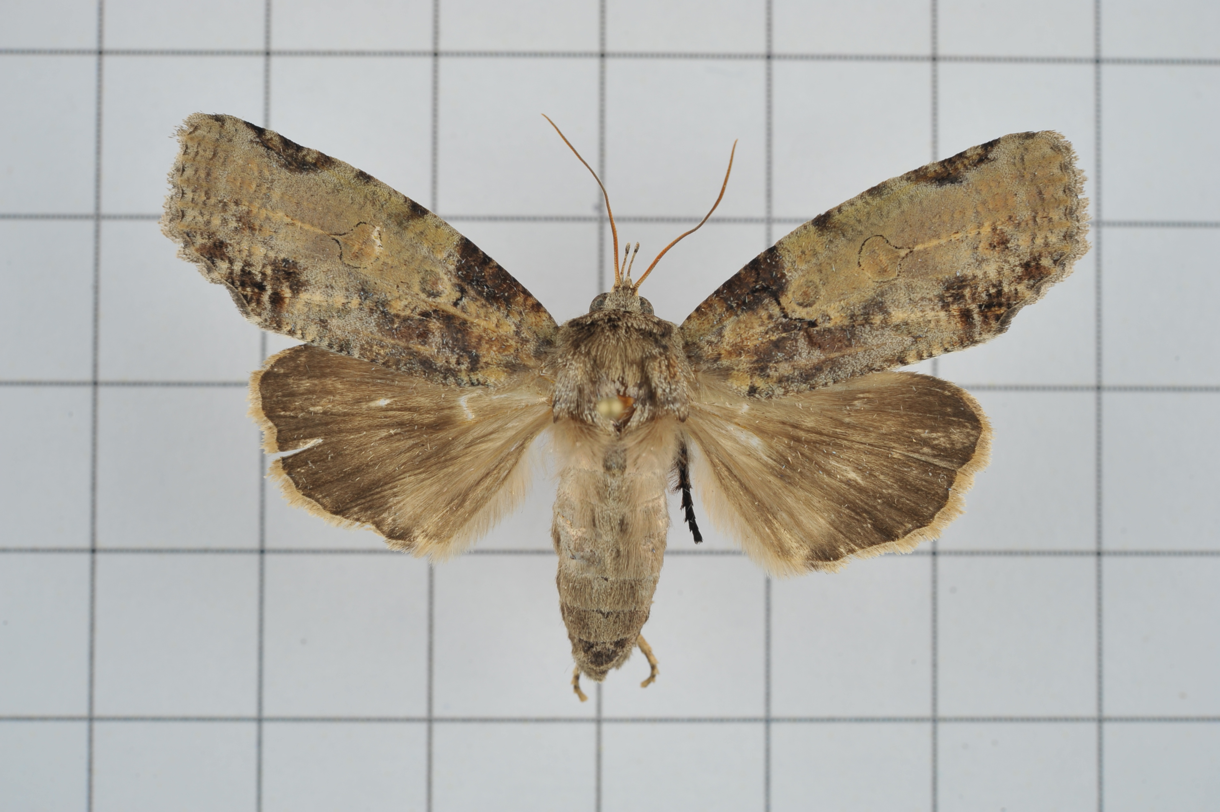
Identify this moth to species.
Gadirtha fusca
